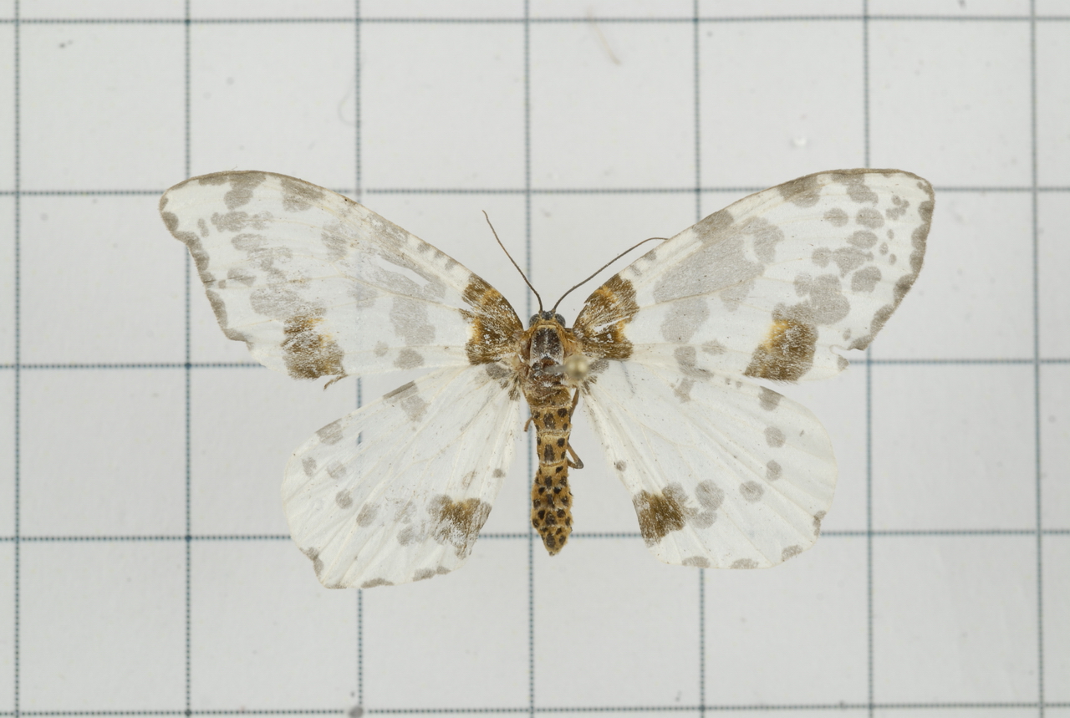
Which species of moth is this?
Abraxas adilluminata
